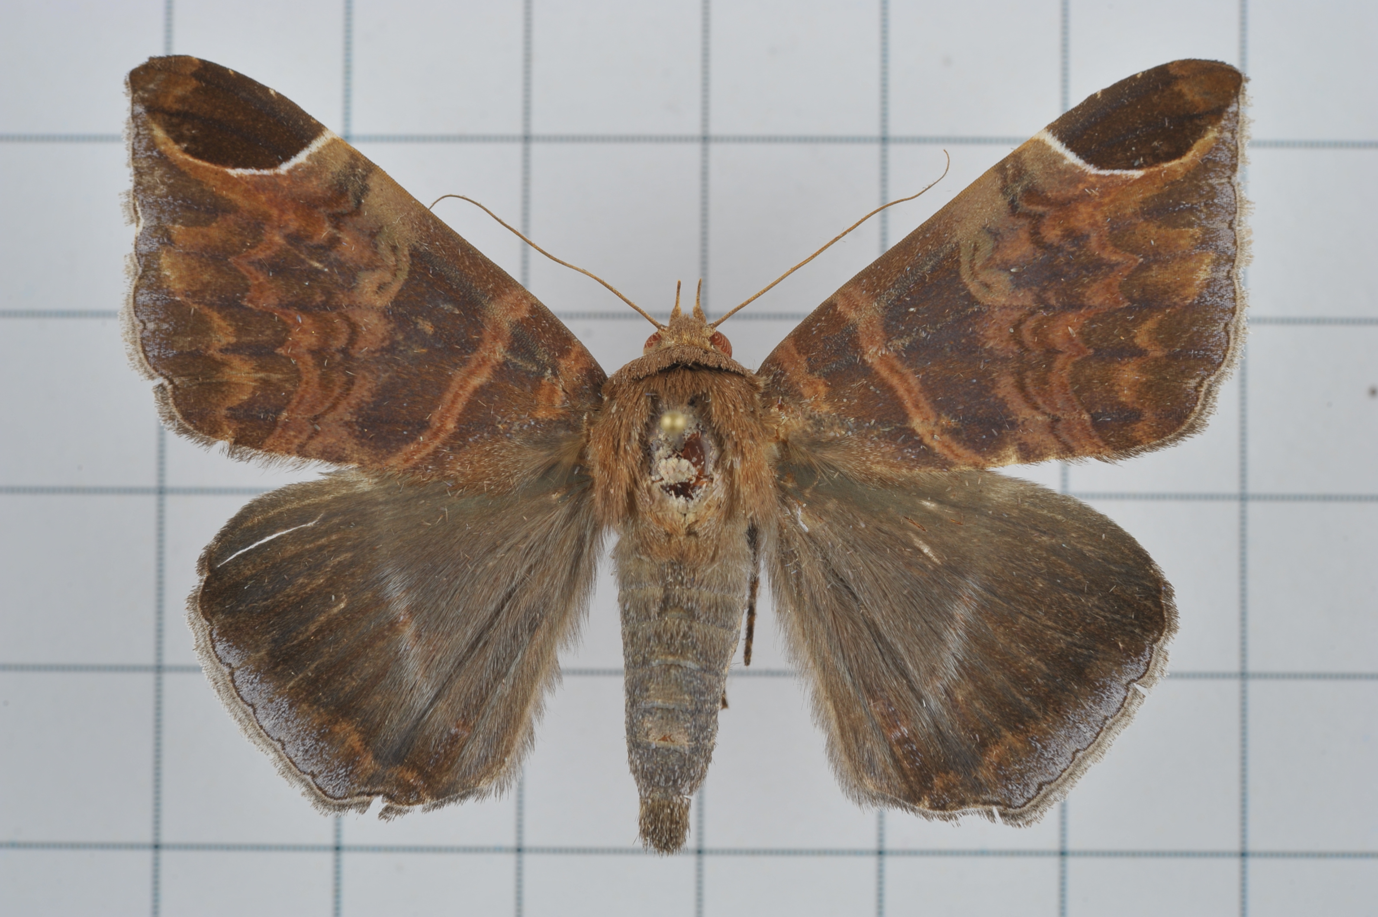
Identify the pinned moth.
Pindara illibata
